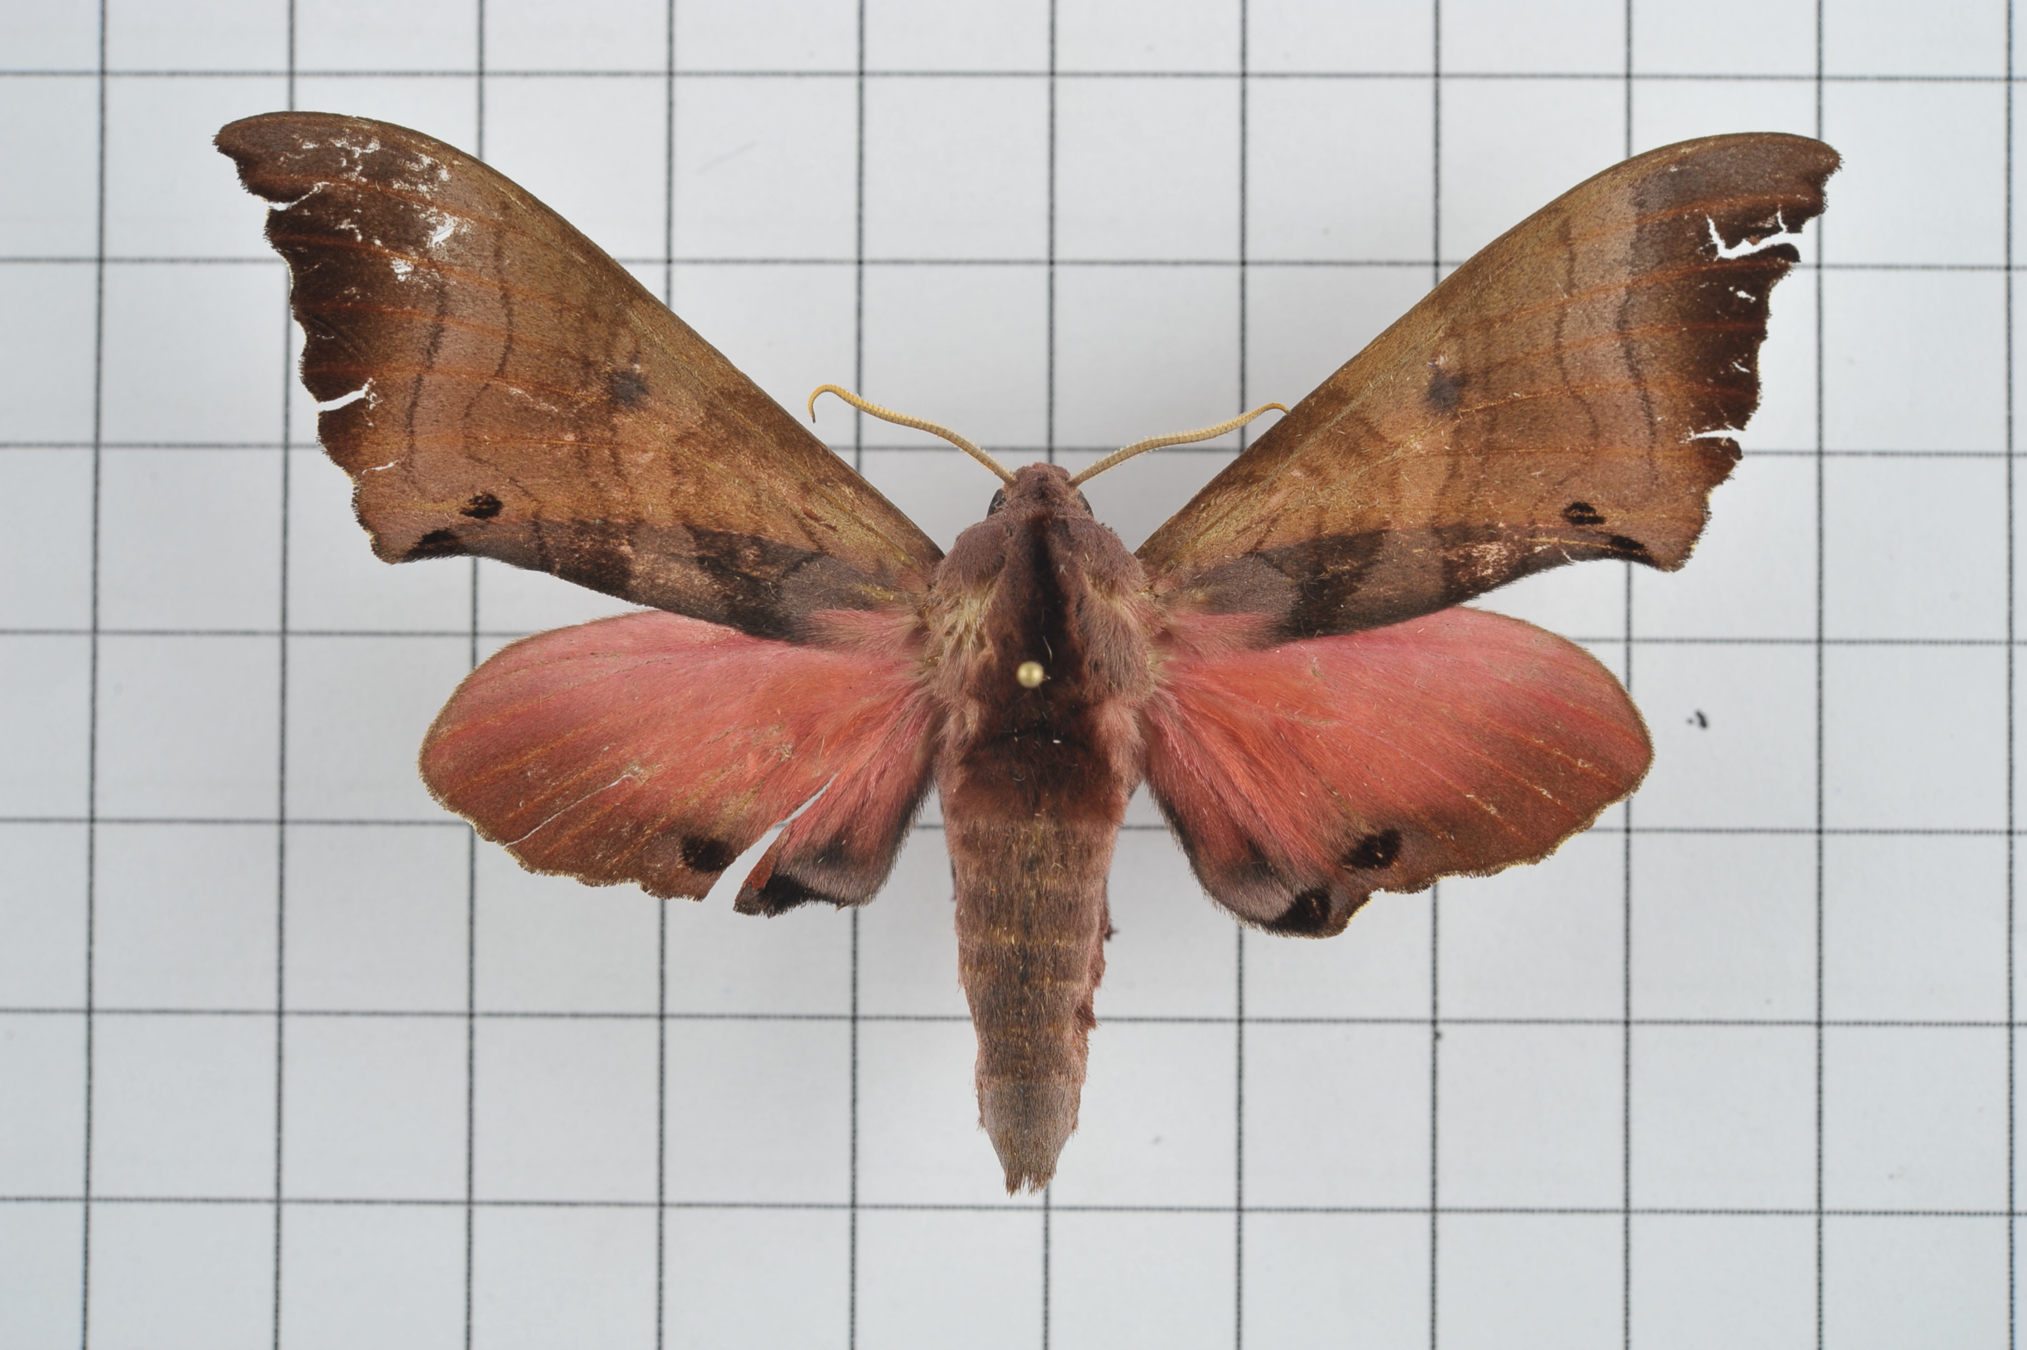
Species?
Marumba gaschkewitschii gressitti
